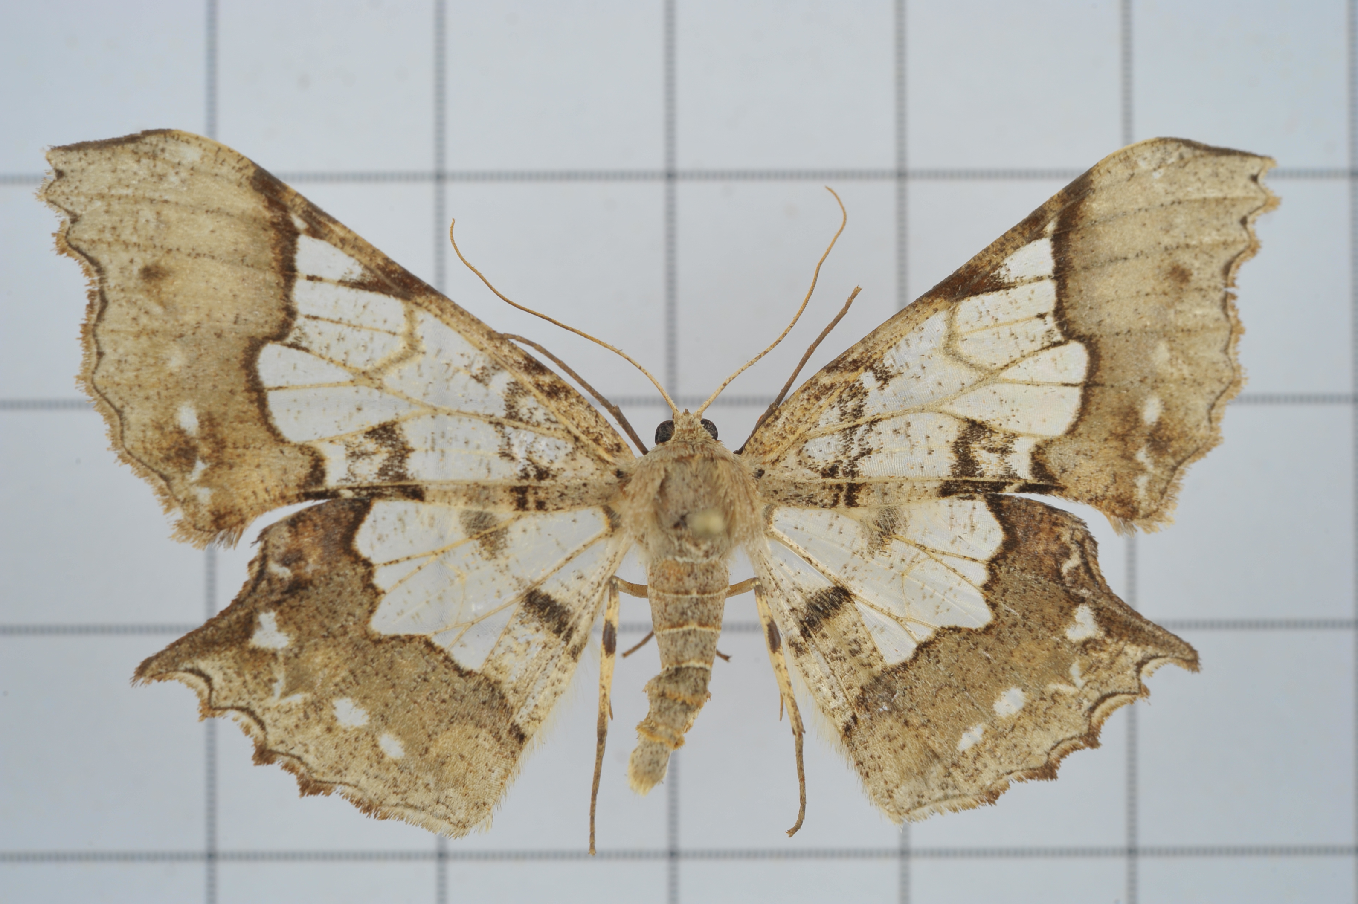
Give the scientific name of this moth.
Krananda semihyalina
